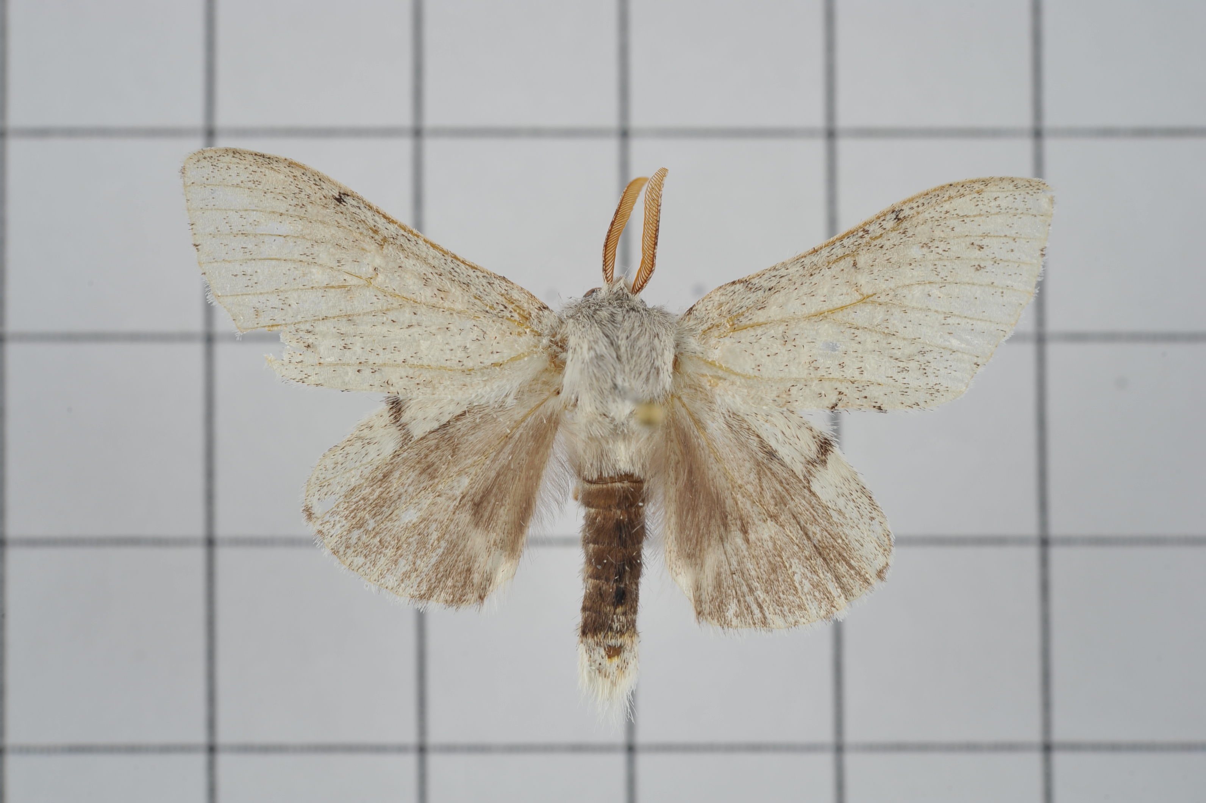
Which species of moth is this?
Cnethodonta grisescens baibarana
